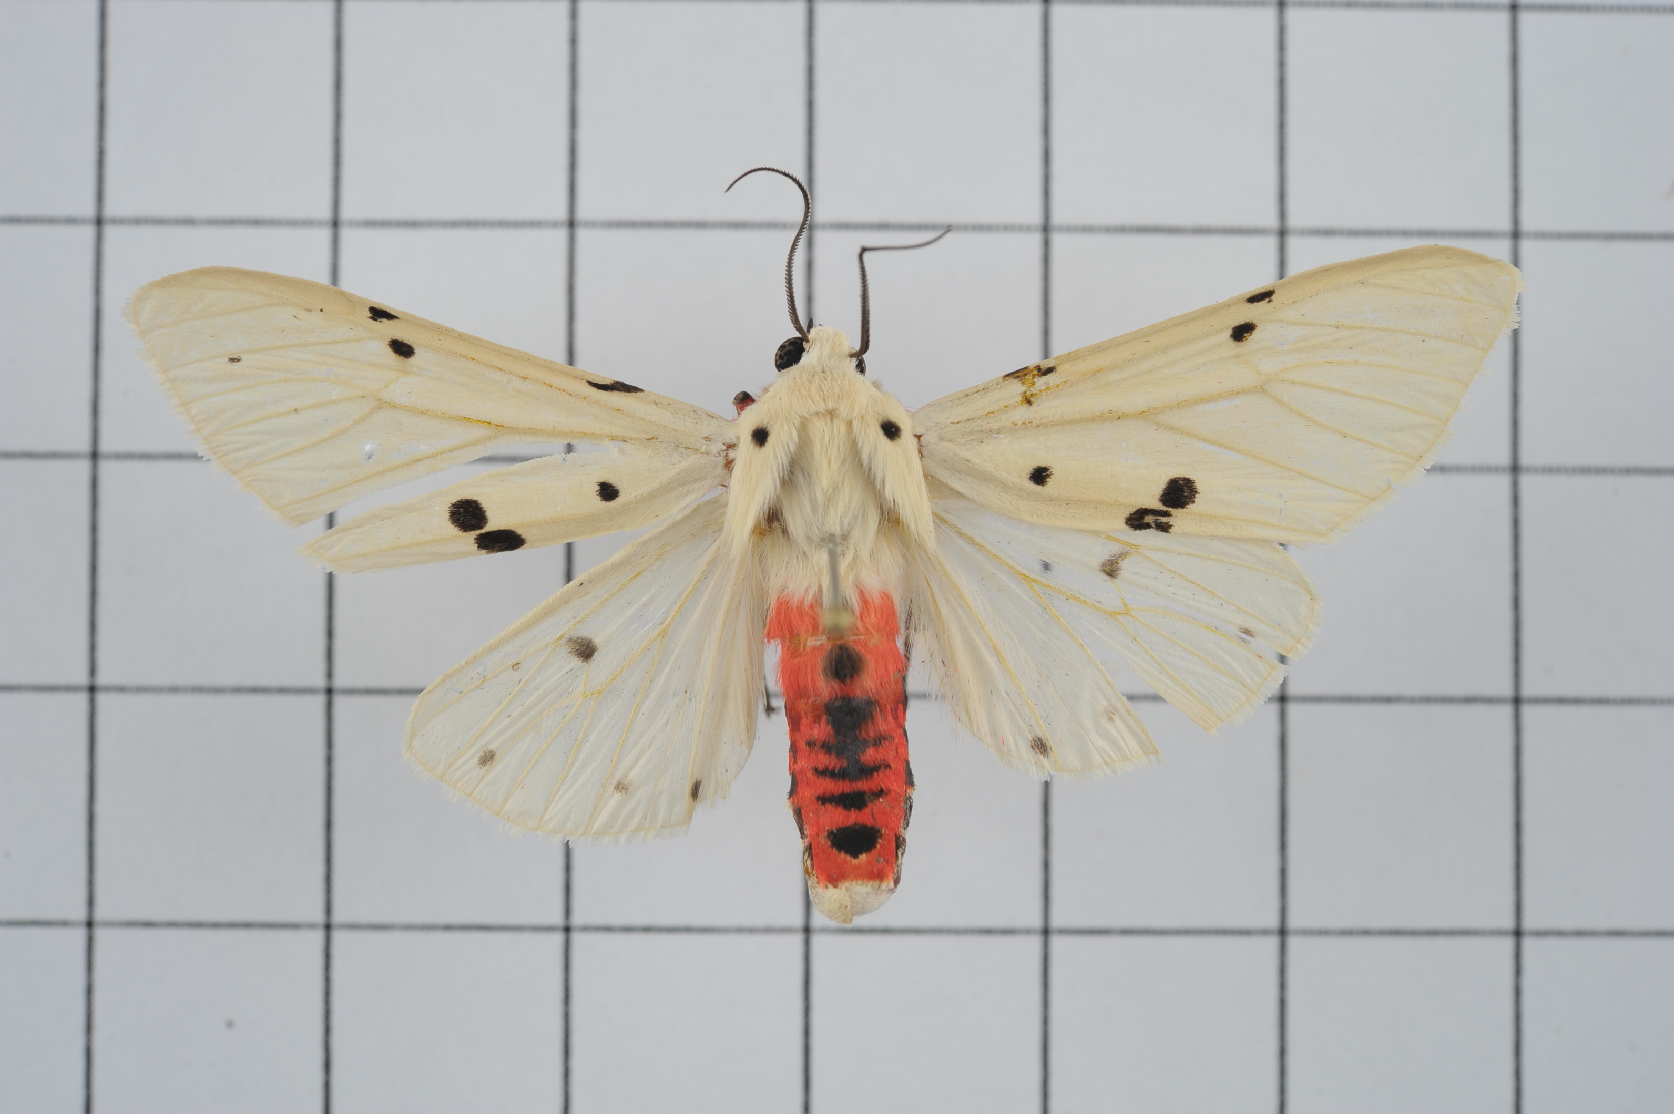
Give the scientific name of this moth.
Spilarctia alba kikuchii
